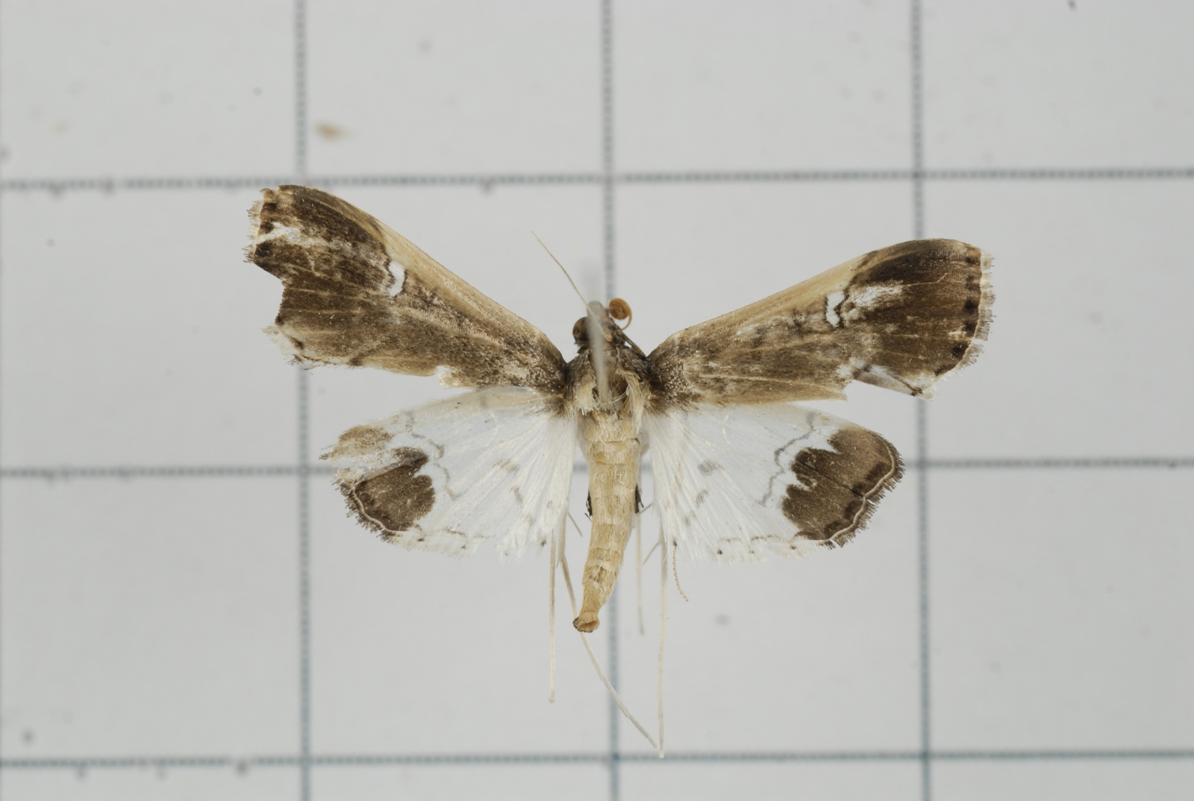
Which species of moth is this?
Maruca amboinalis
